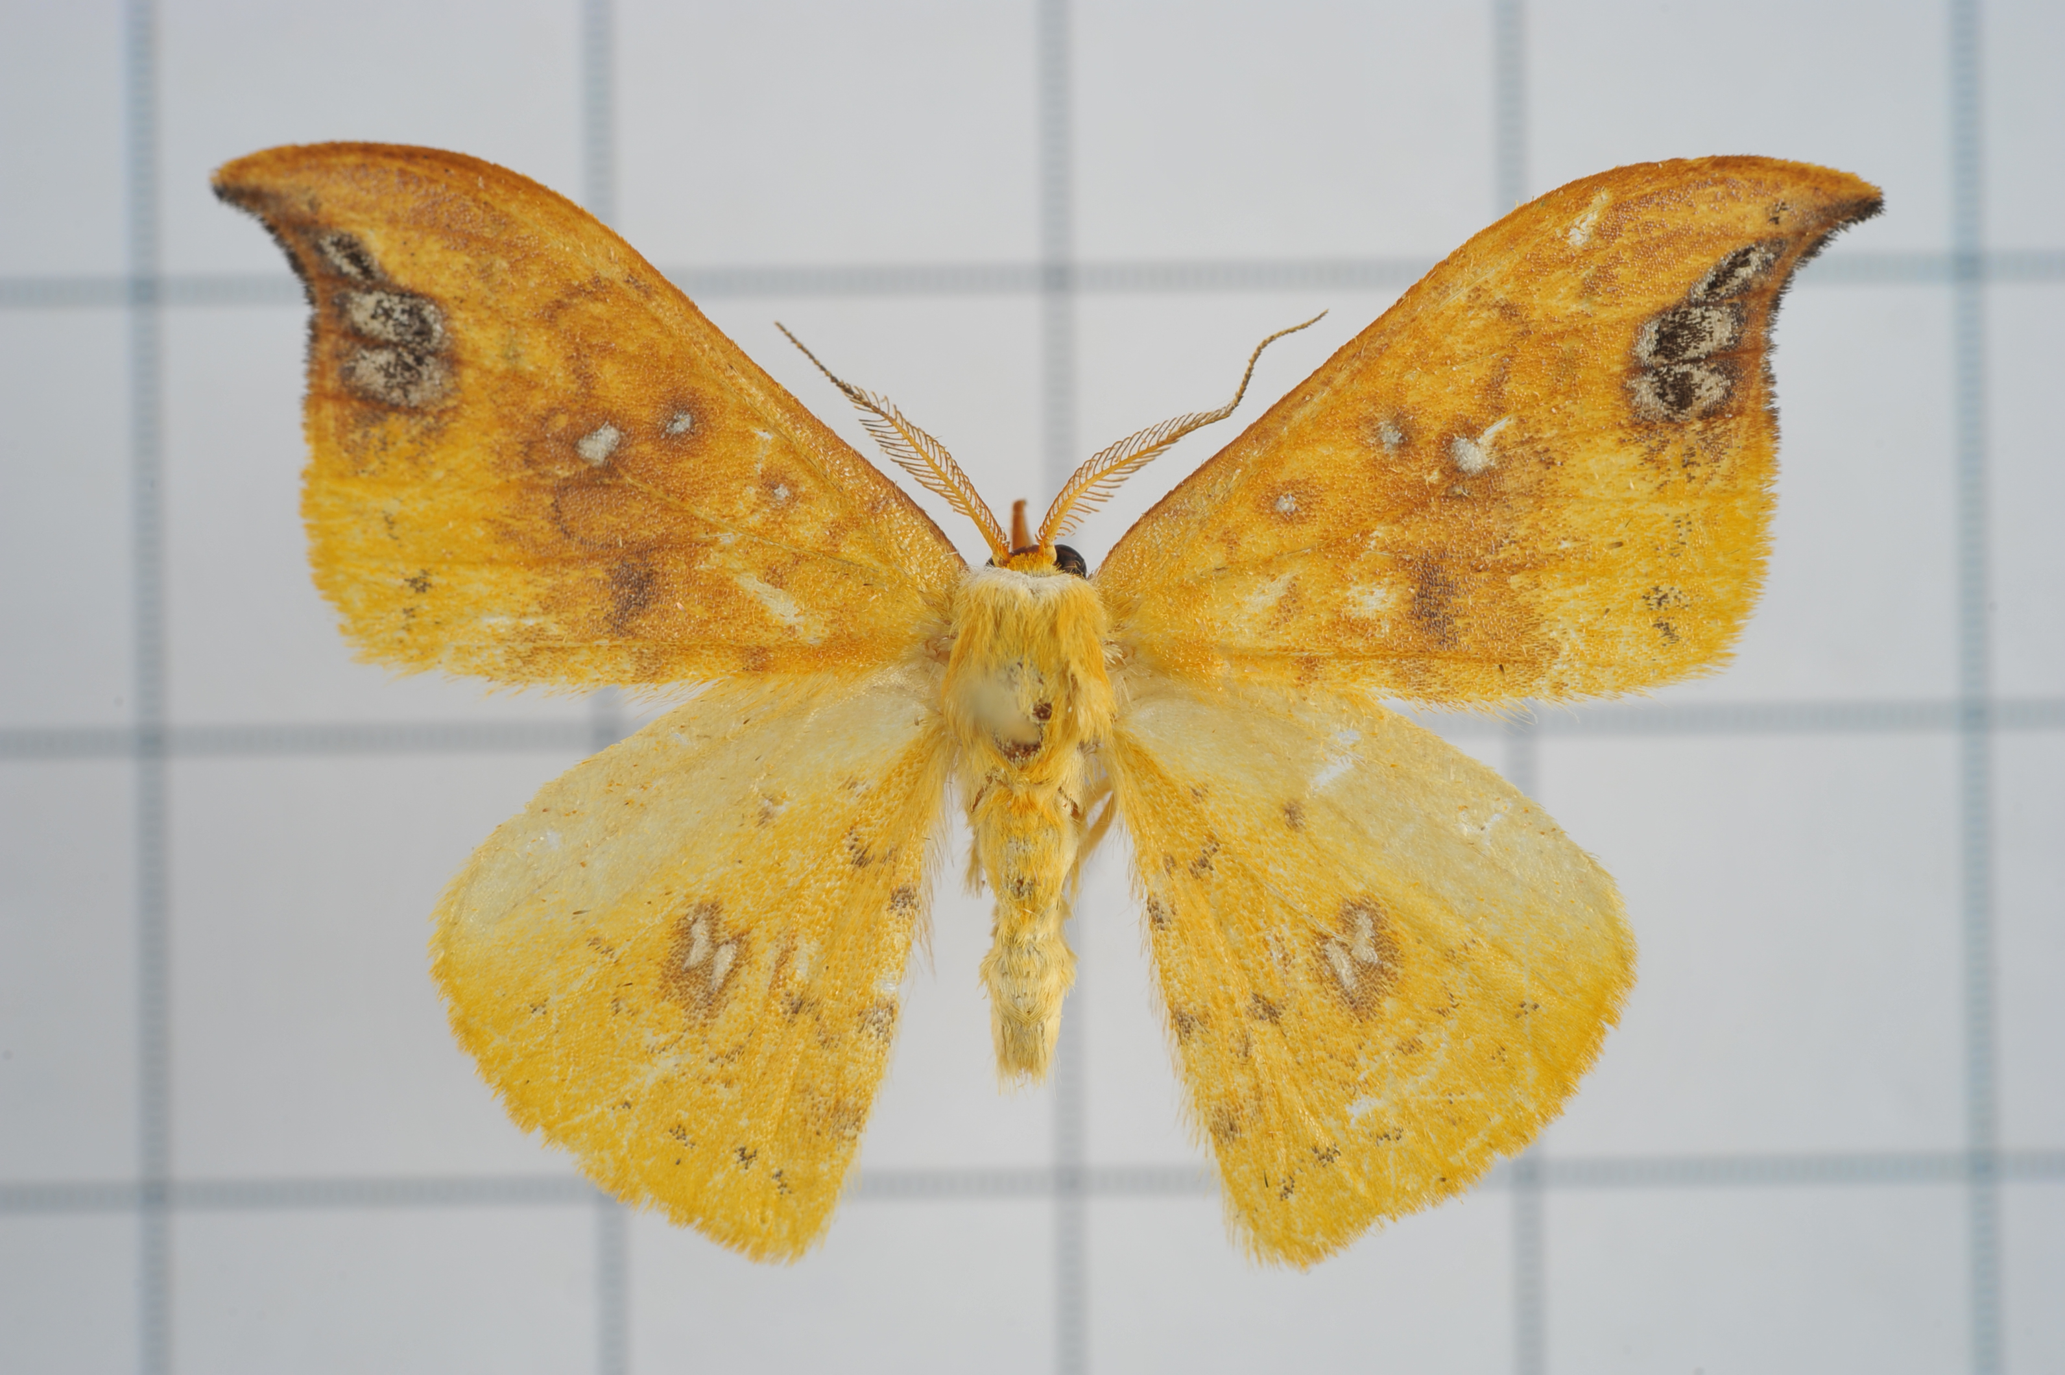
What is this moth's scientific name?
Tridrepana unispina
